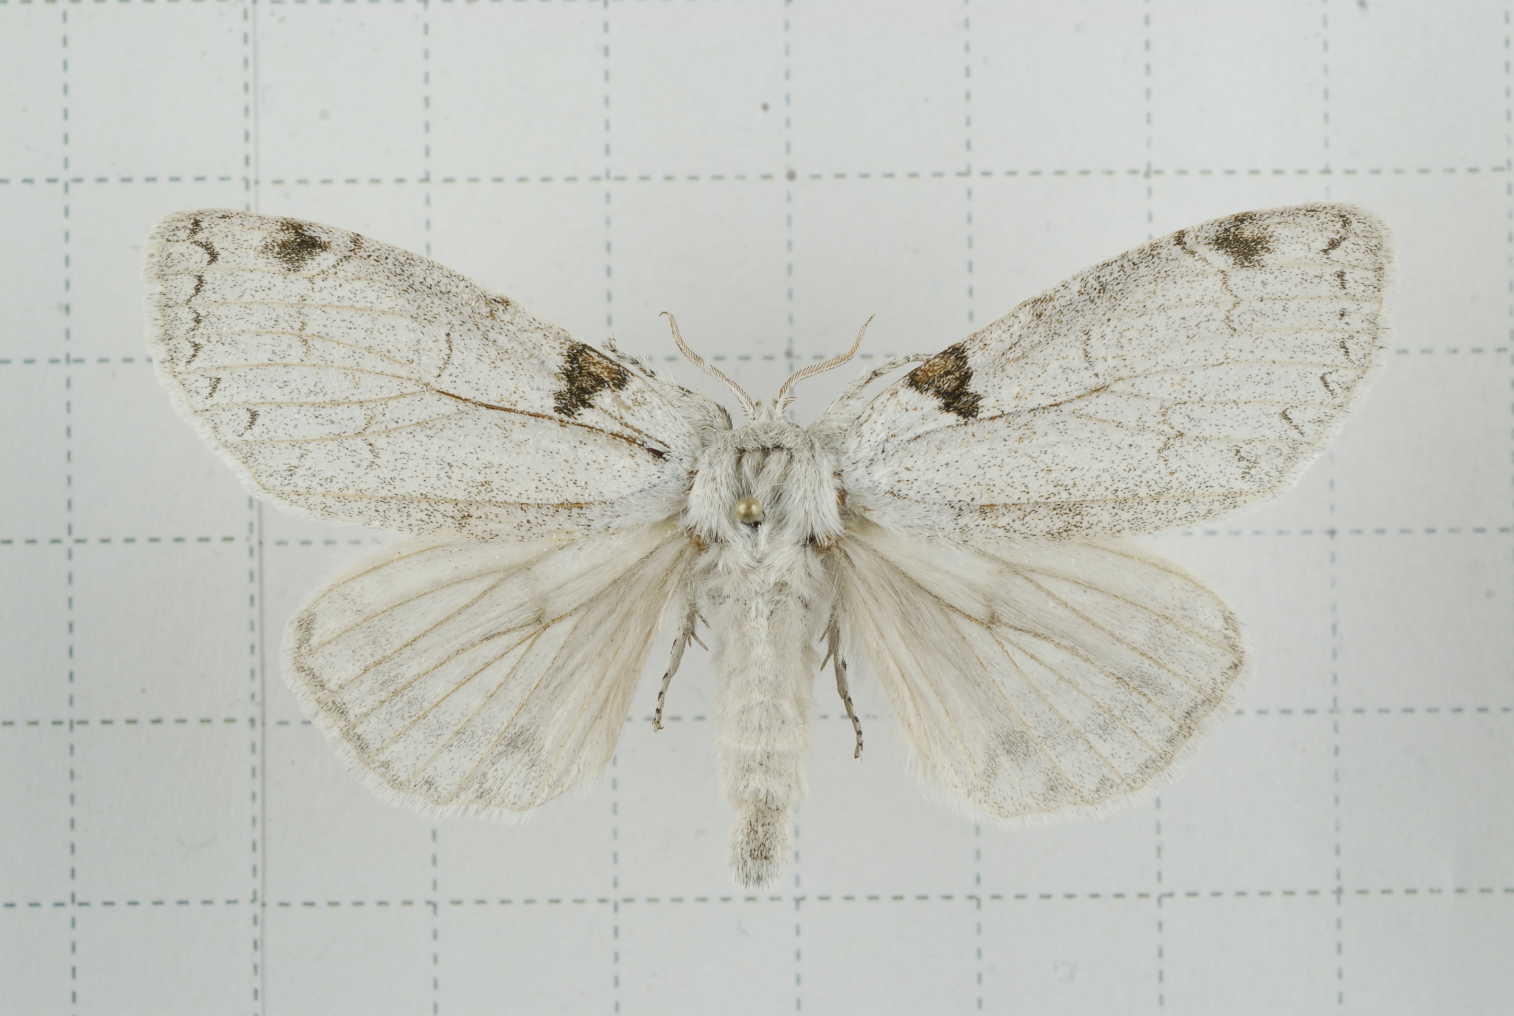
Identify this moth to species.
Calliteara contexta kezukai
